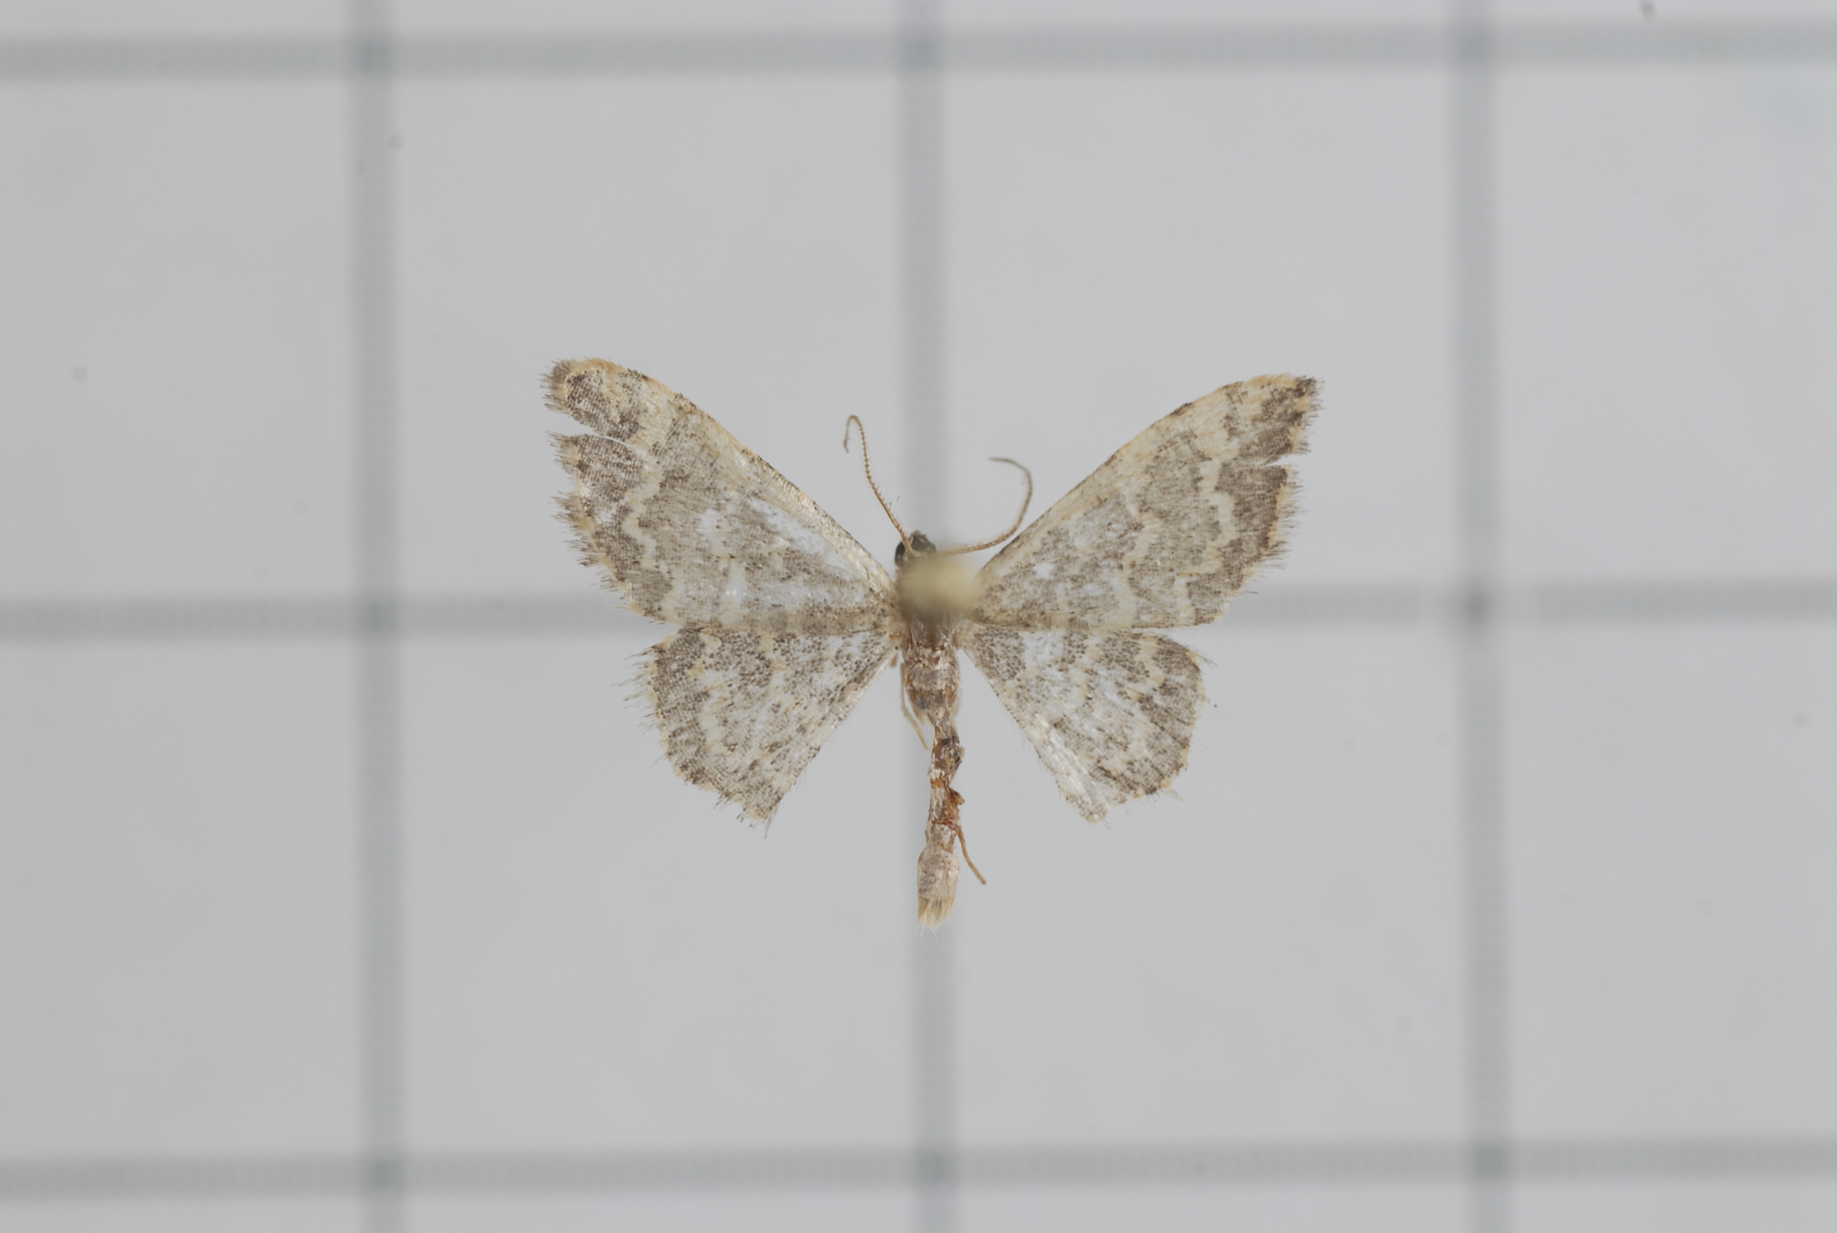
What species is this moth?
Idaea costiguttata
